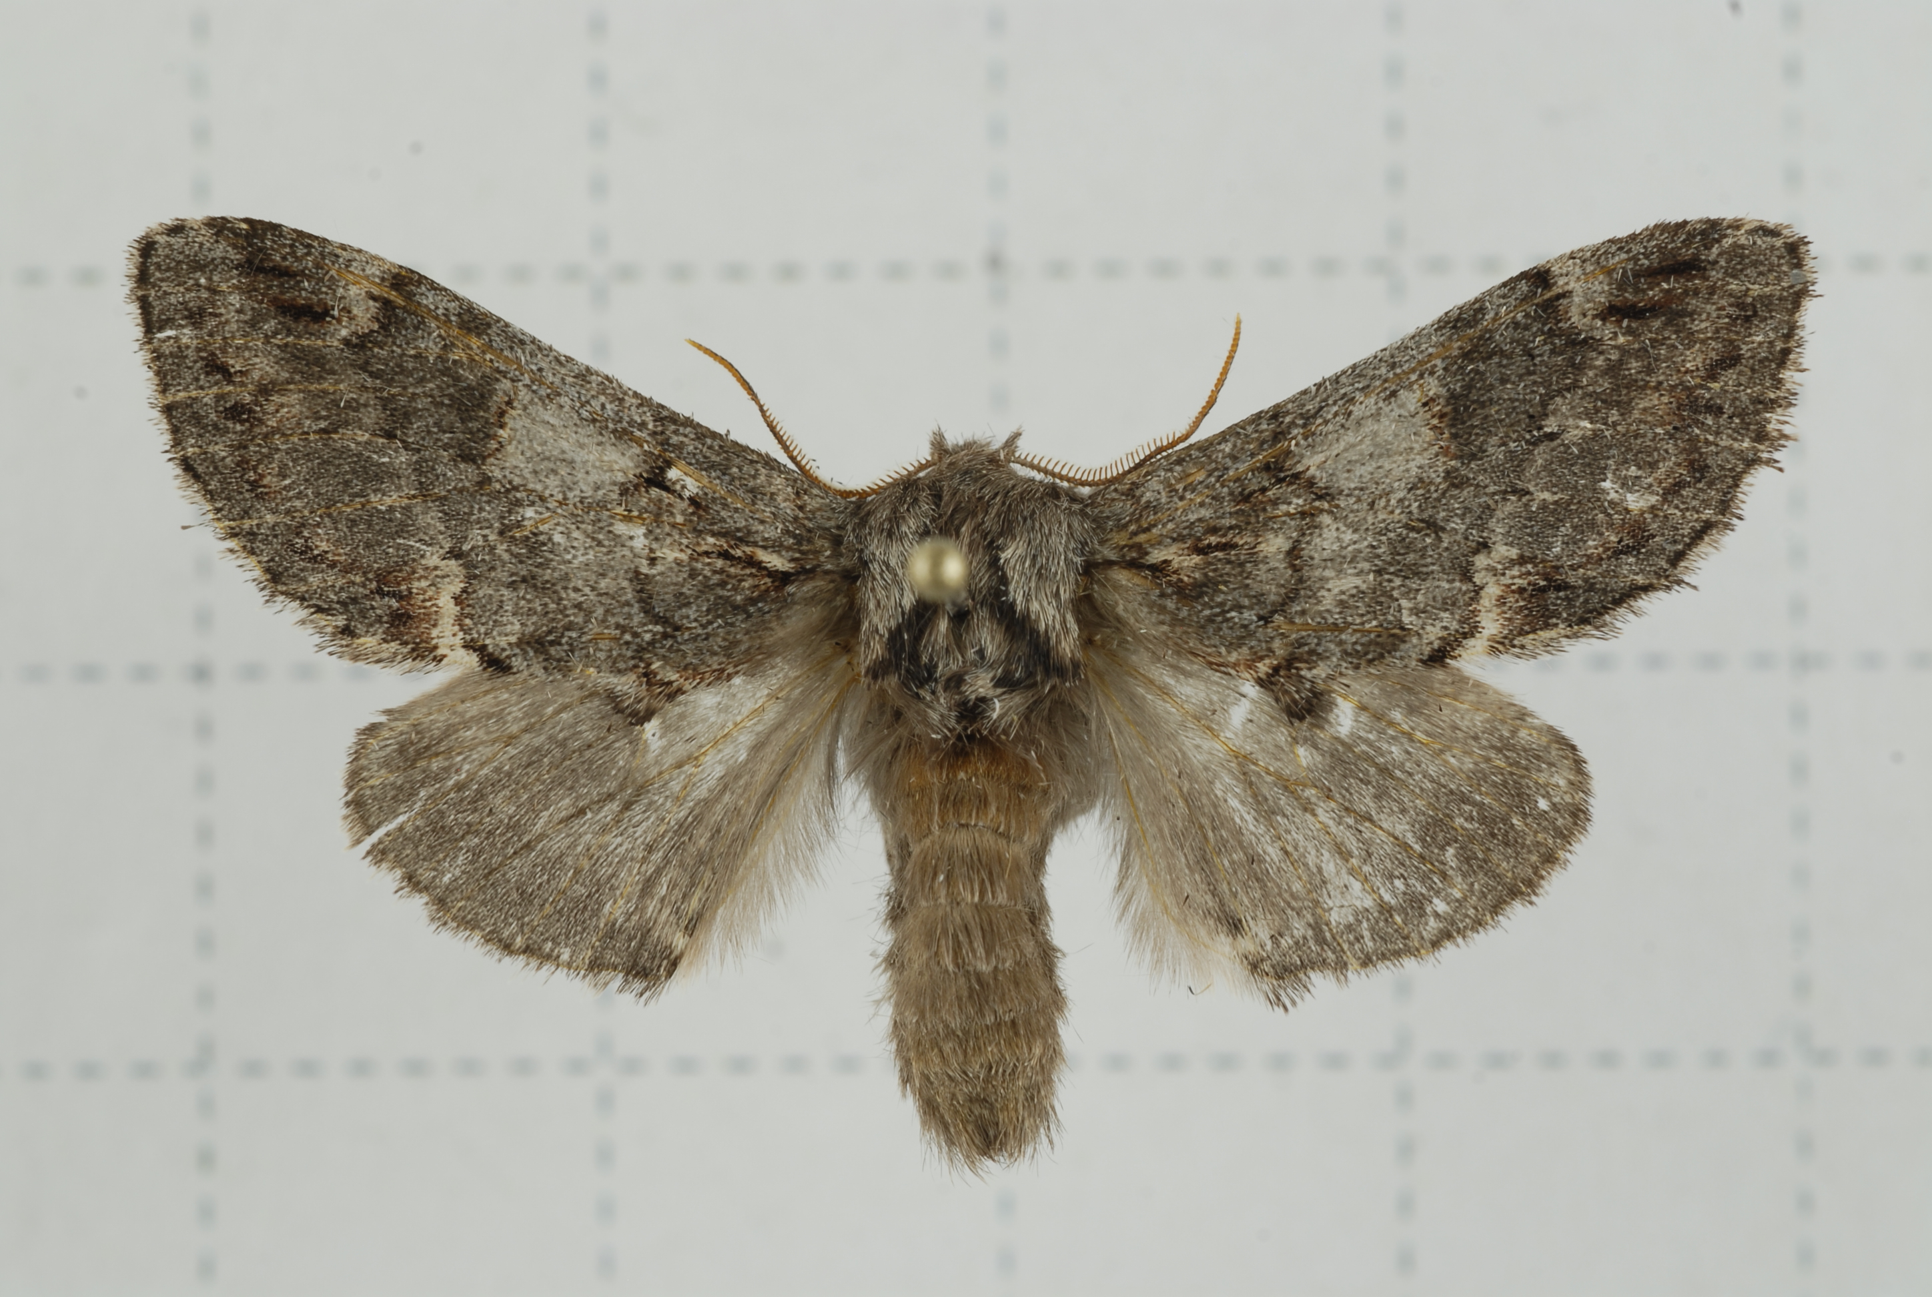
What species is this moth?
Notodonta griseotincta
